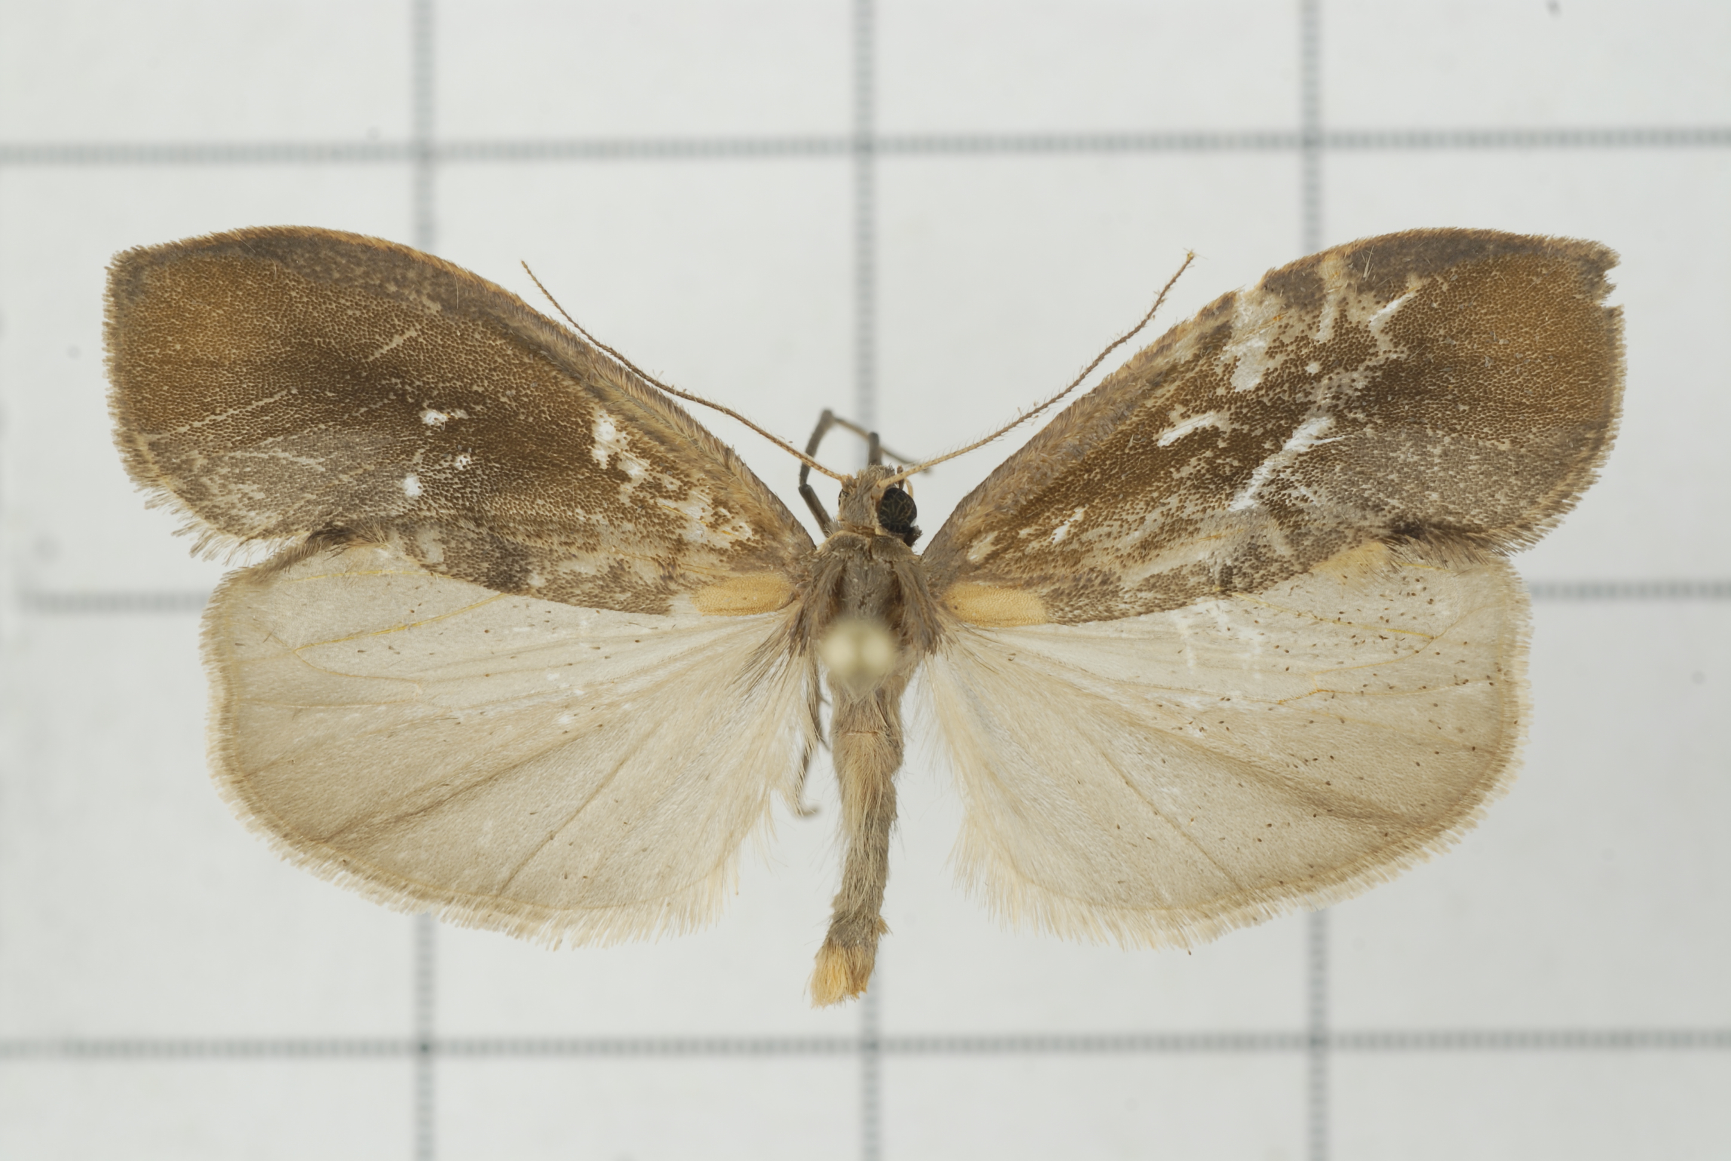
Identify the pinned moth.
Gampola sinica
